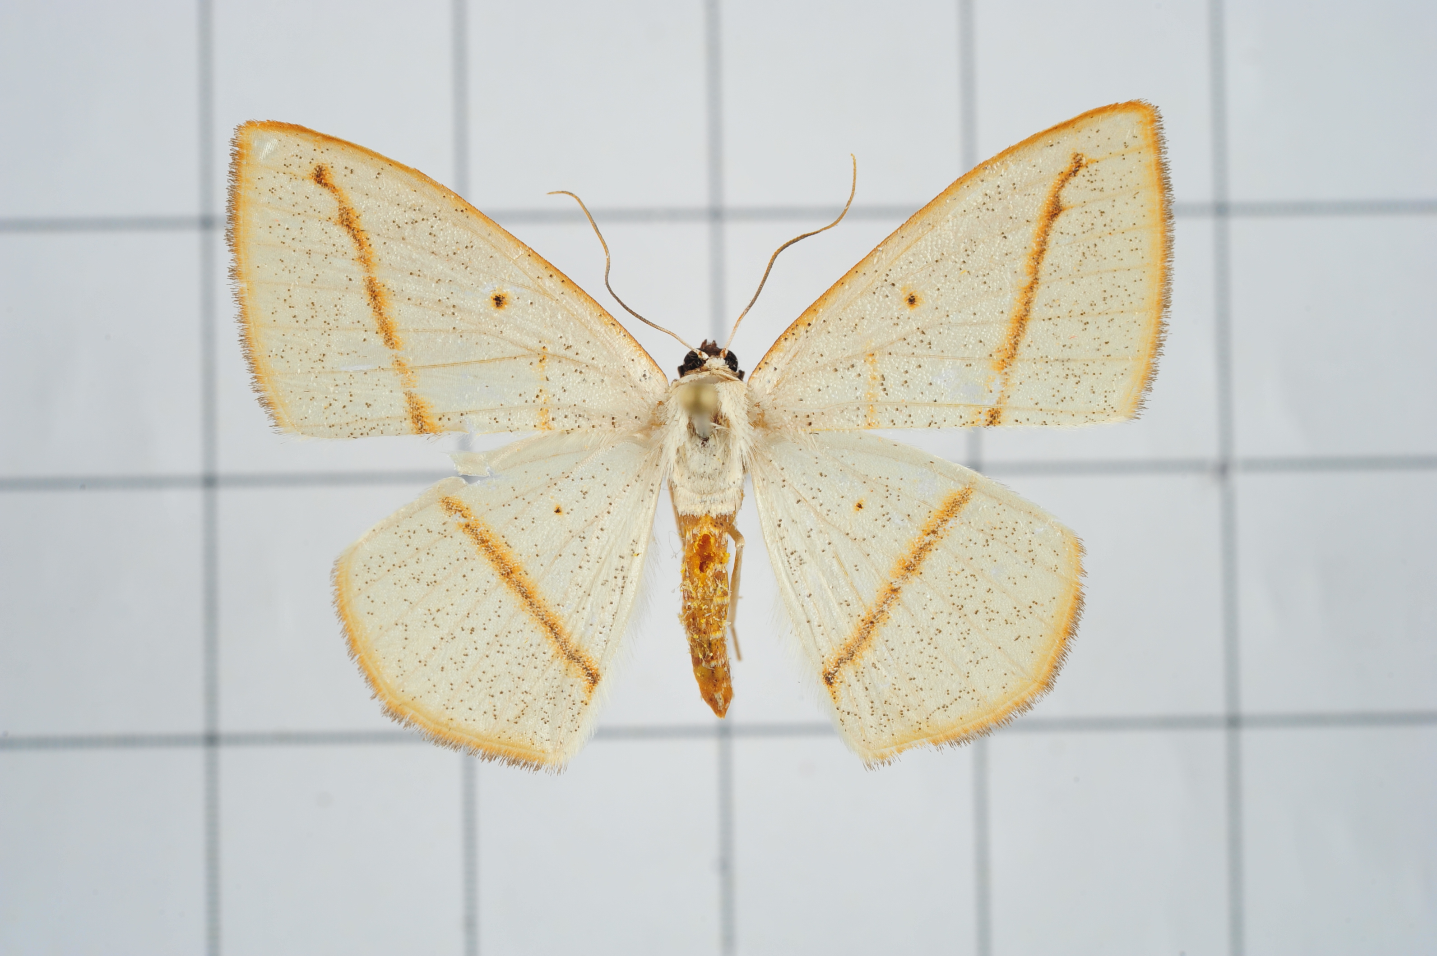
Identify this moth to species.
Lomographa inamata
